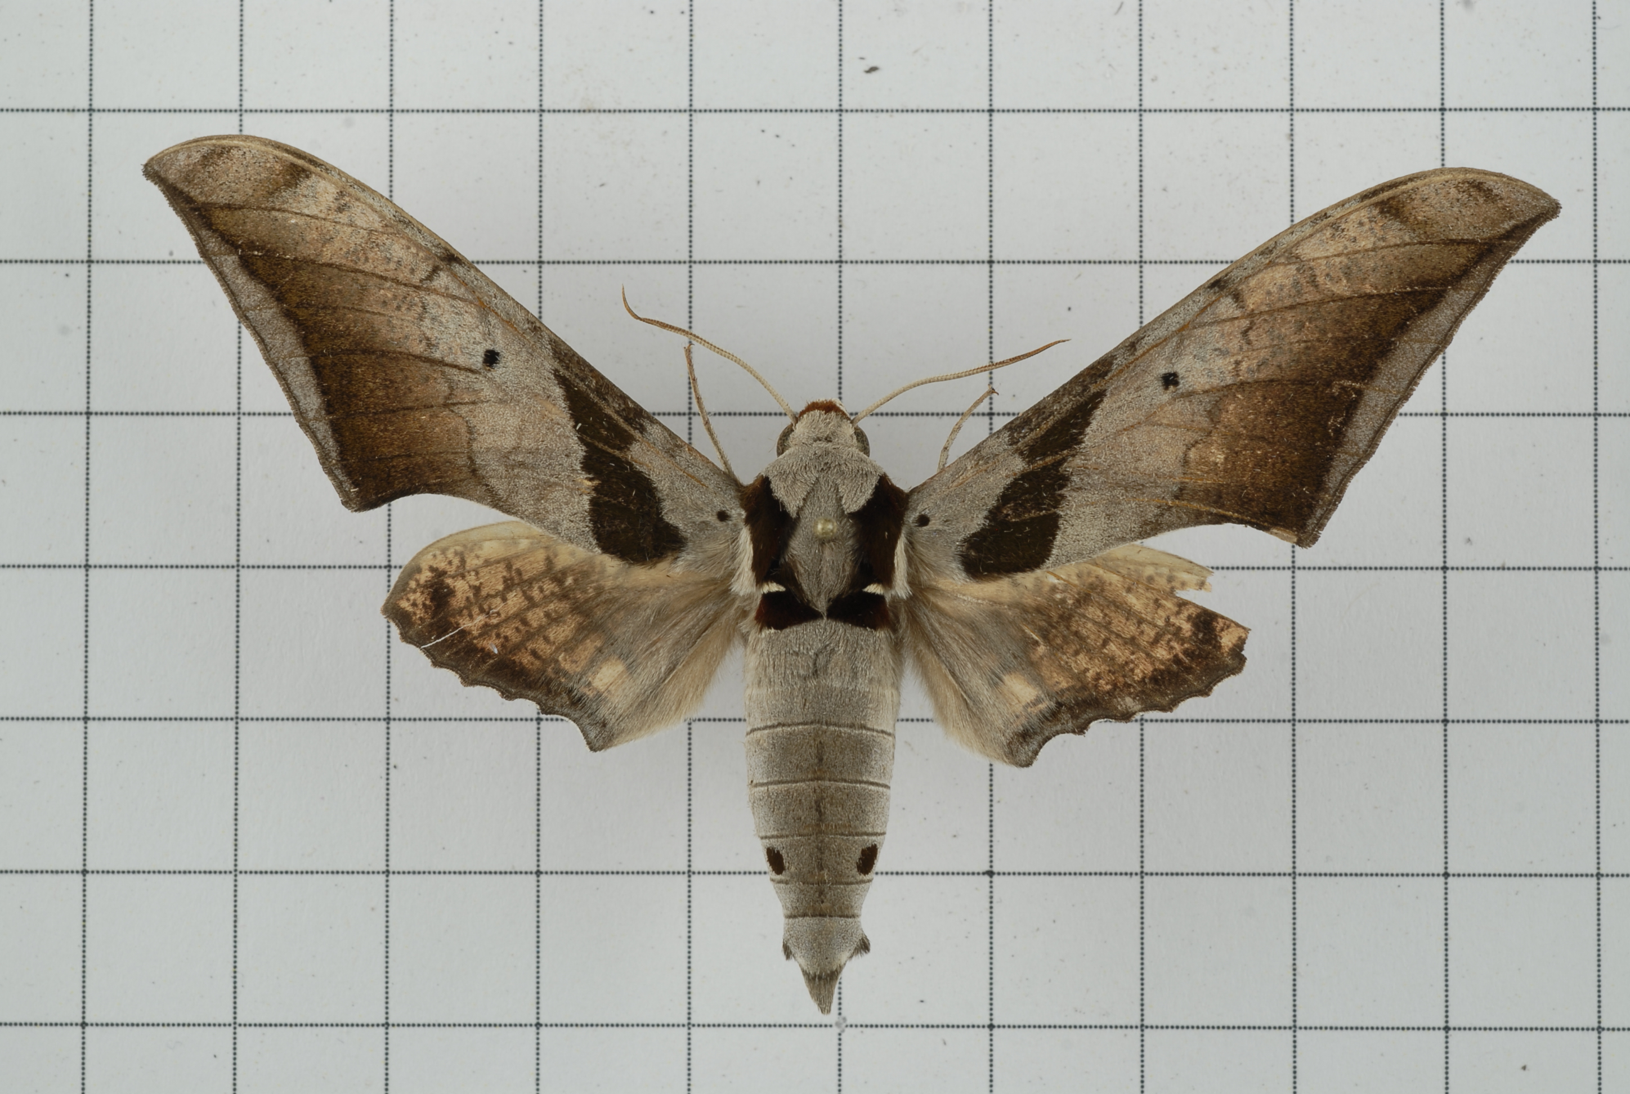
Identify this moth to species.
Ambulyx japonica angustifasciata
